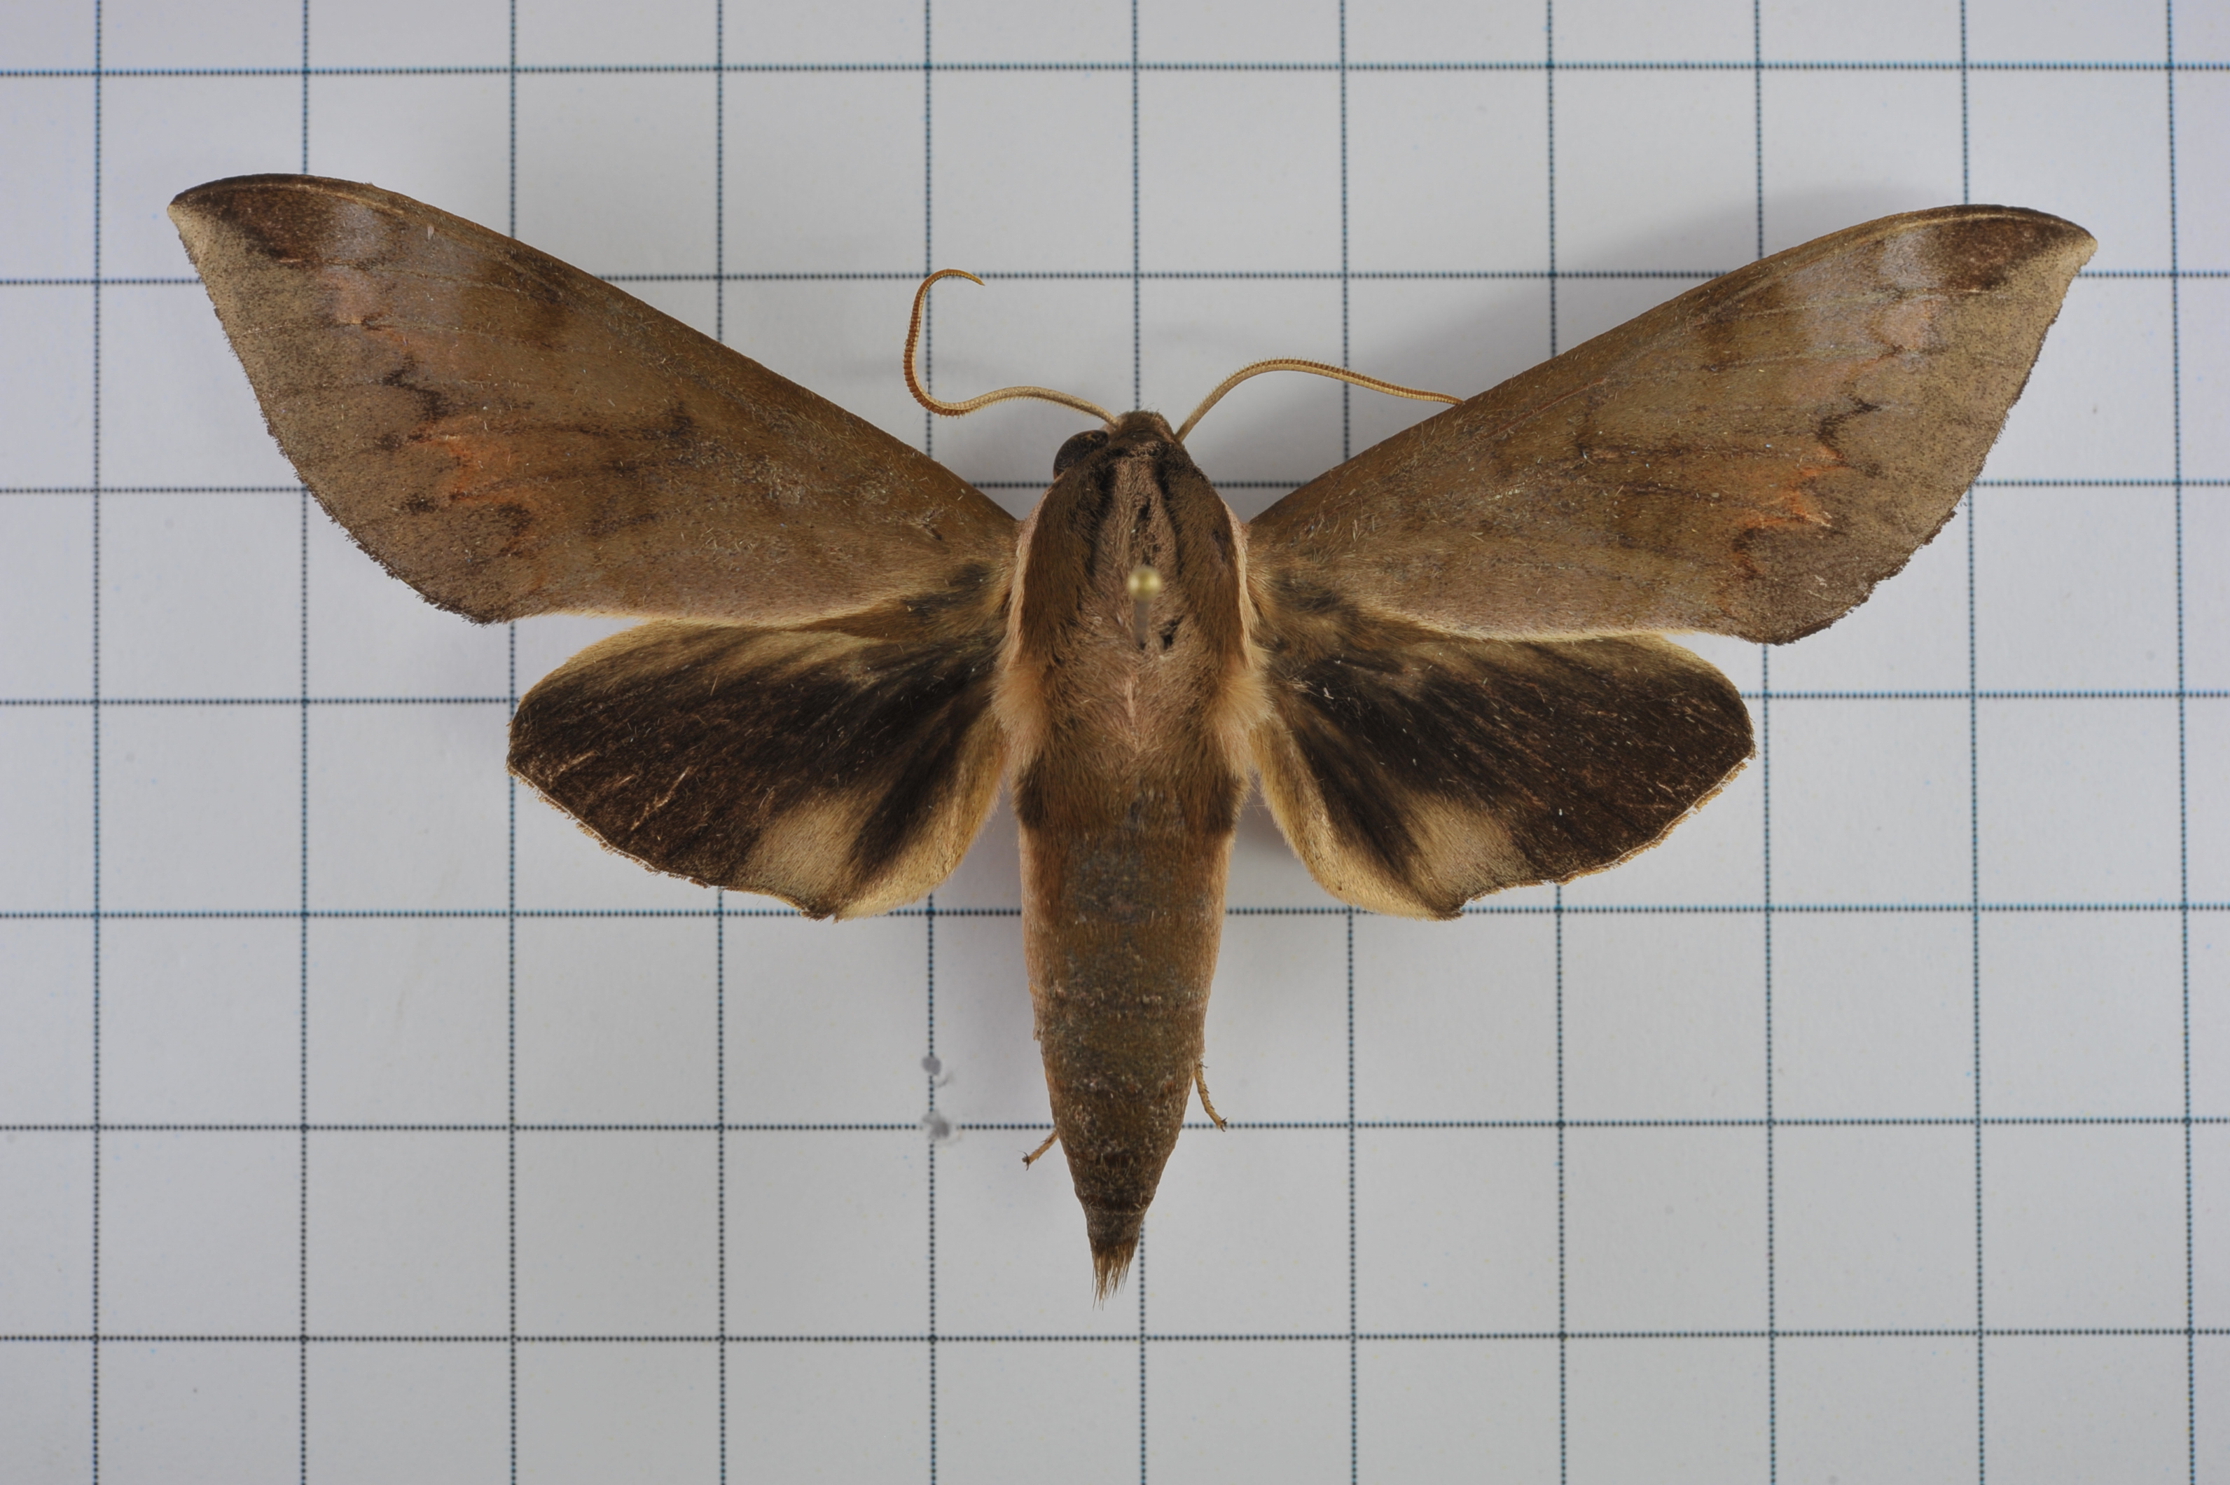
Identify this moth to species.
Acosmerycoides harterti
